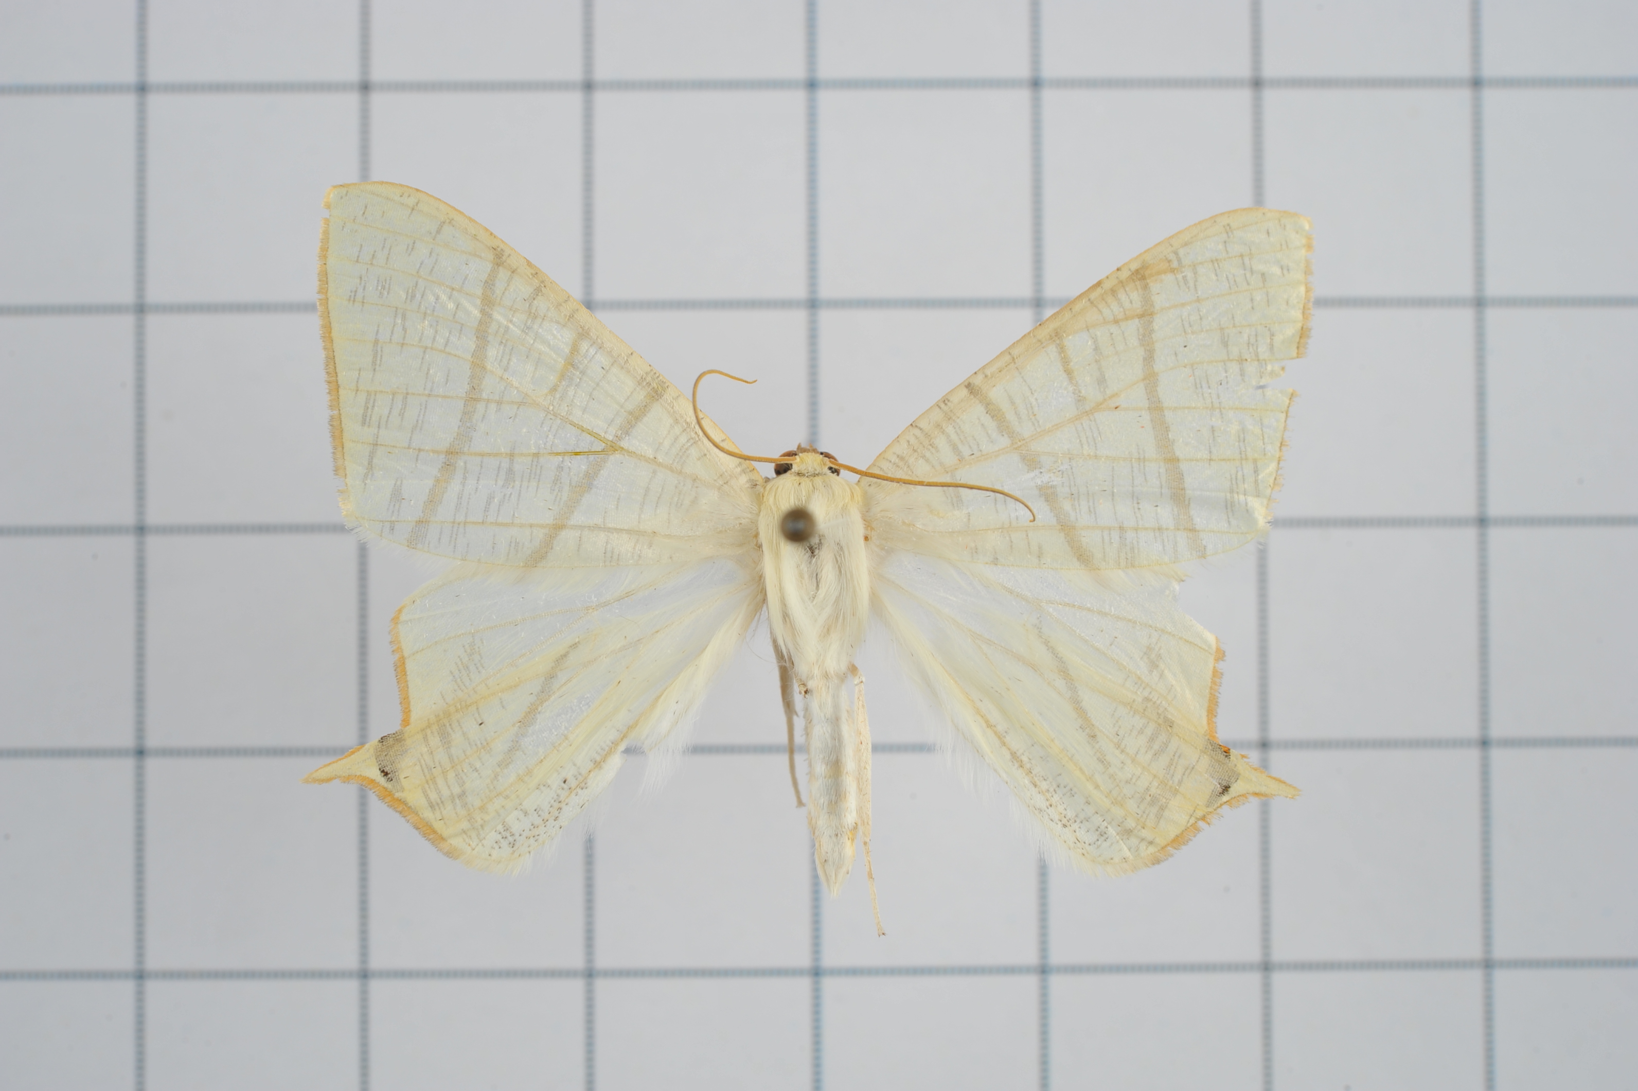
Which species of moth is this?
Ourapteryx pallidula
